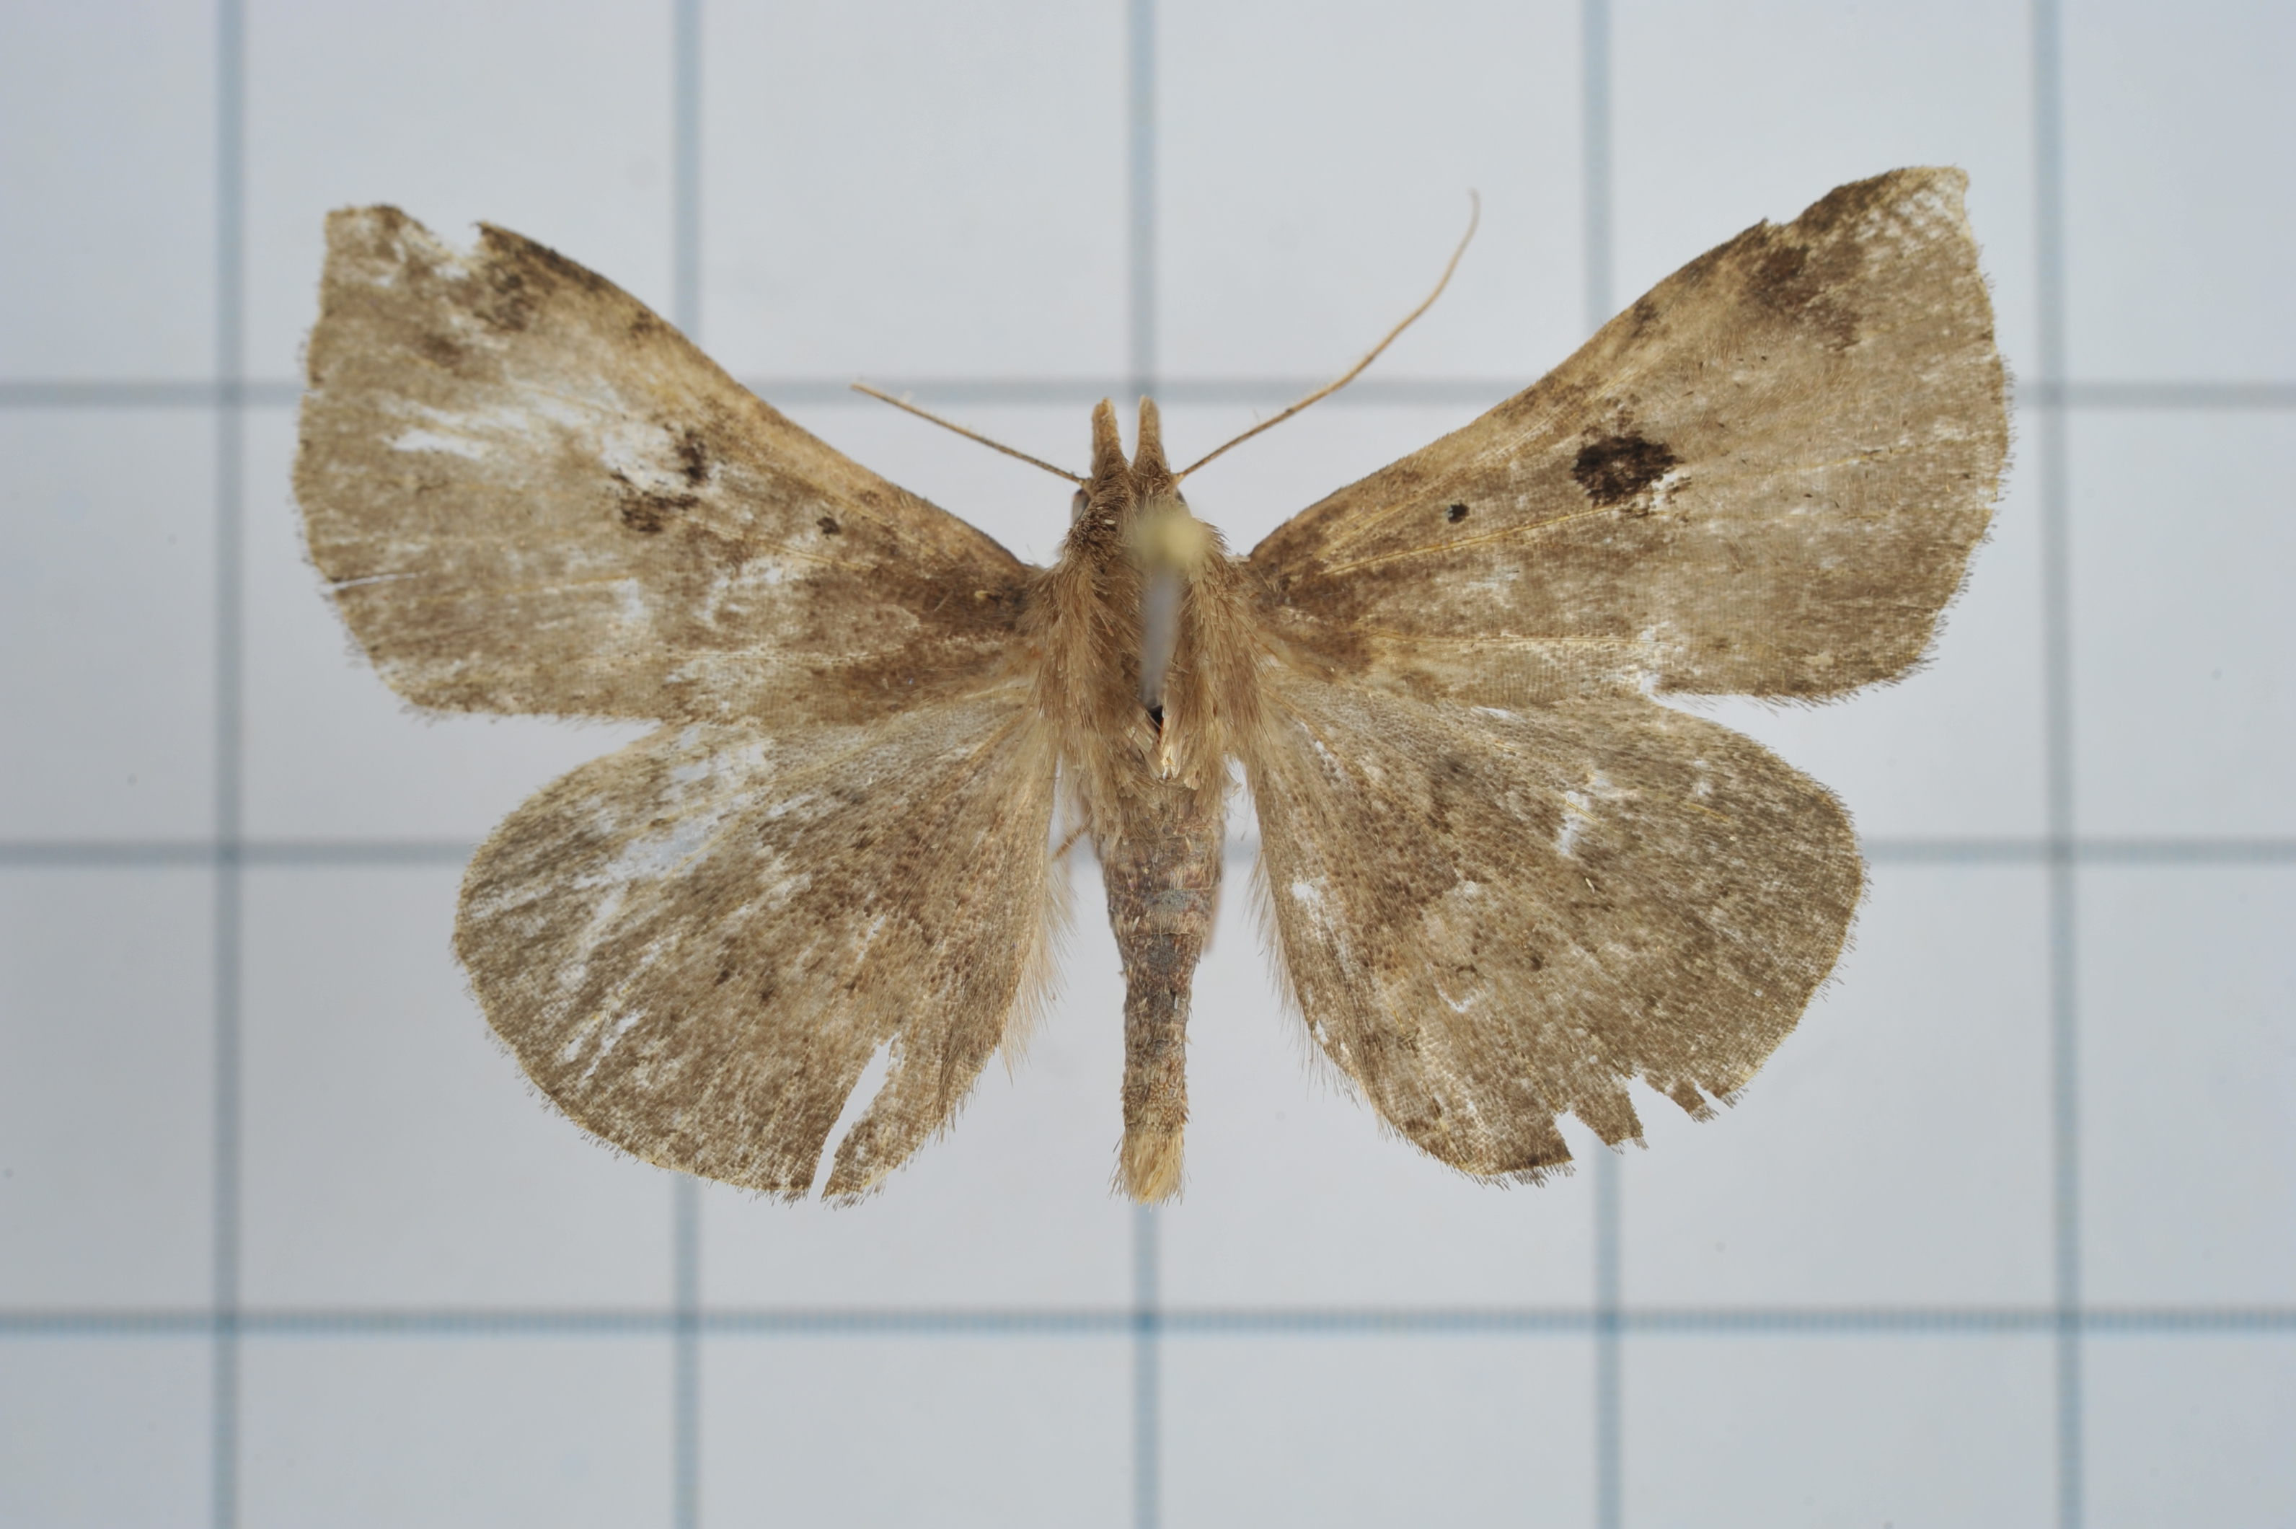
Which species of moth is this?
Mosopia punctilinea
